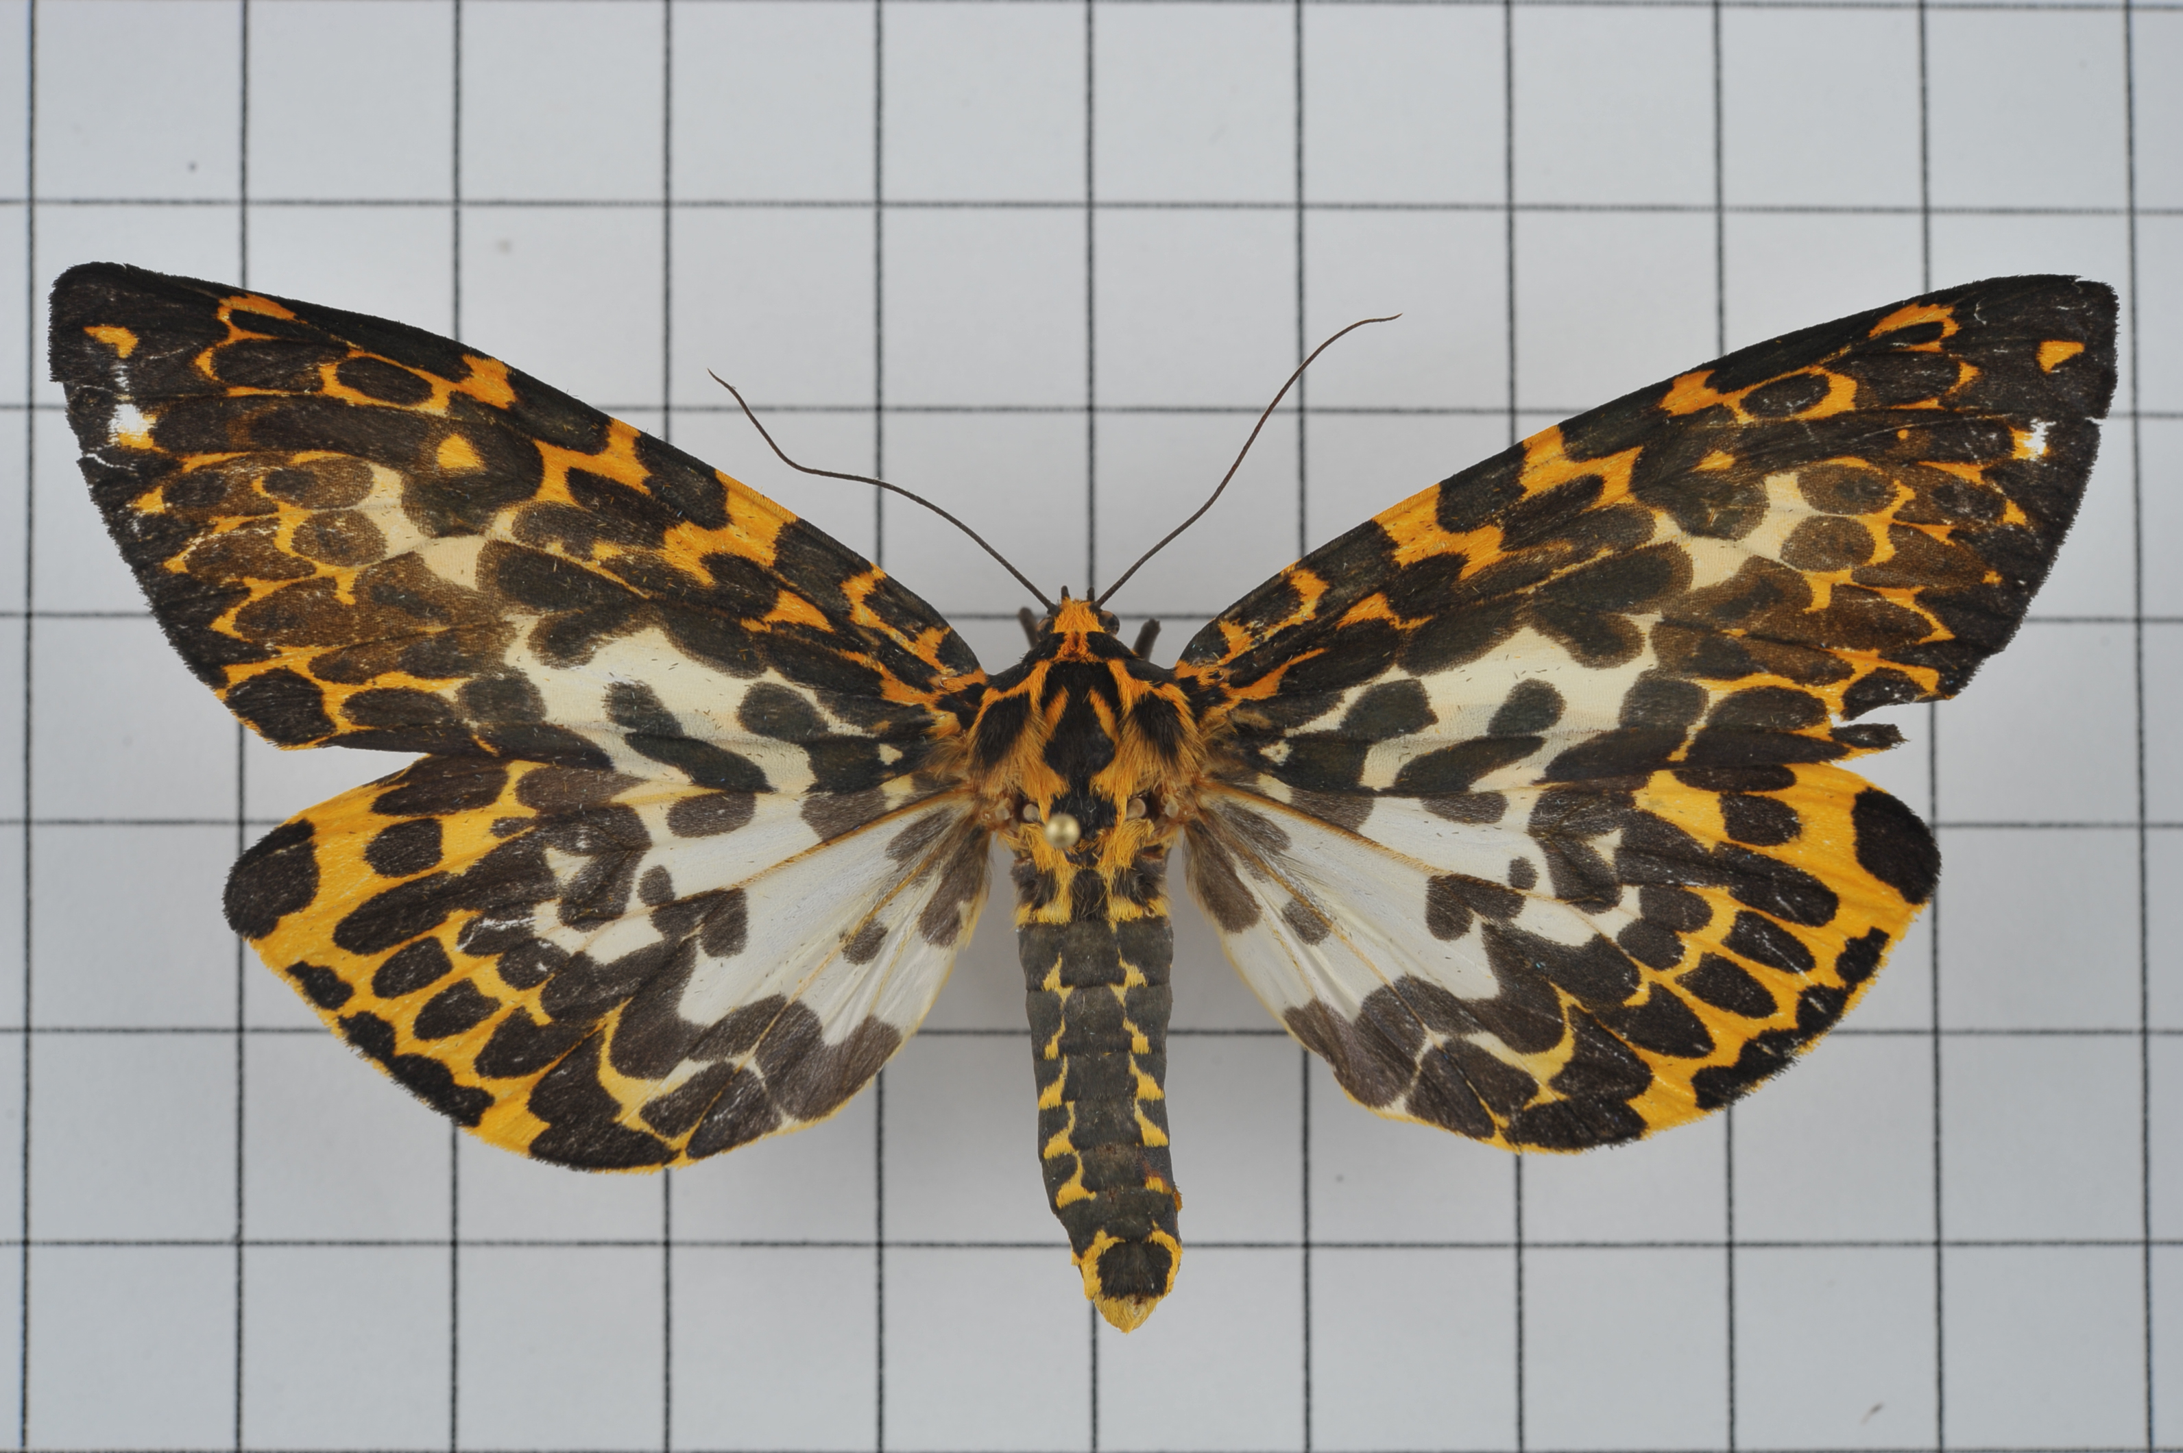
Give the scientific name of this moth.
Kishidaria takamukui
